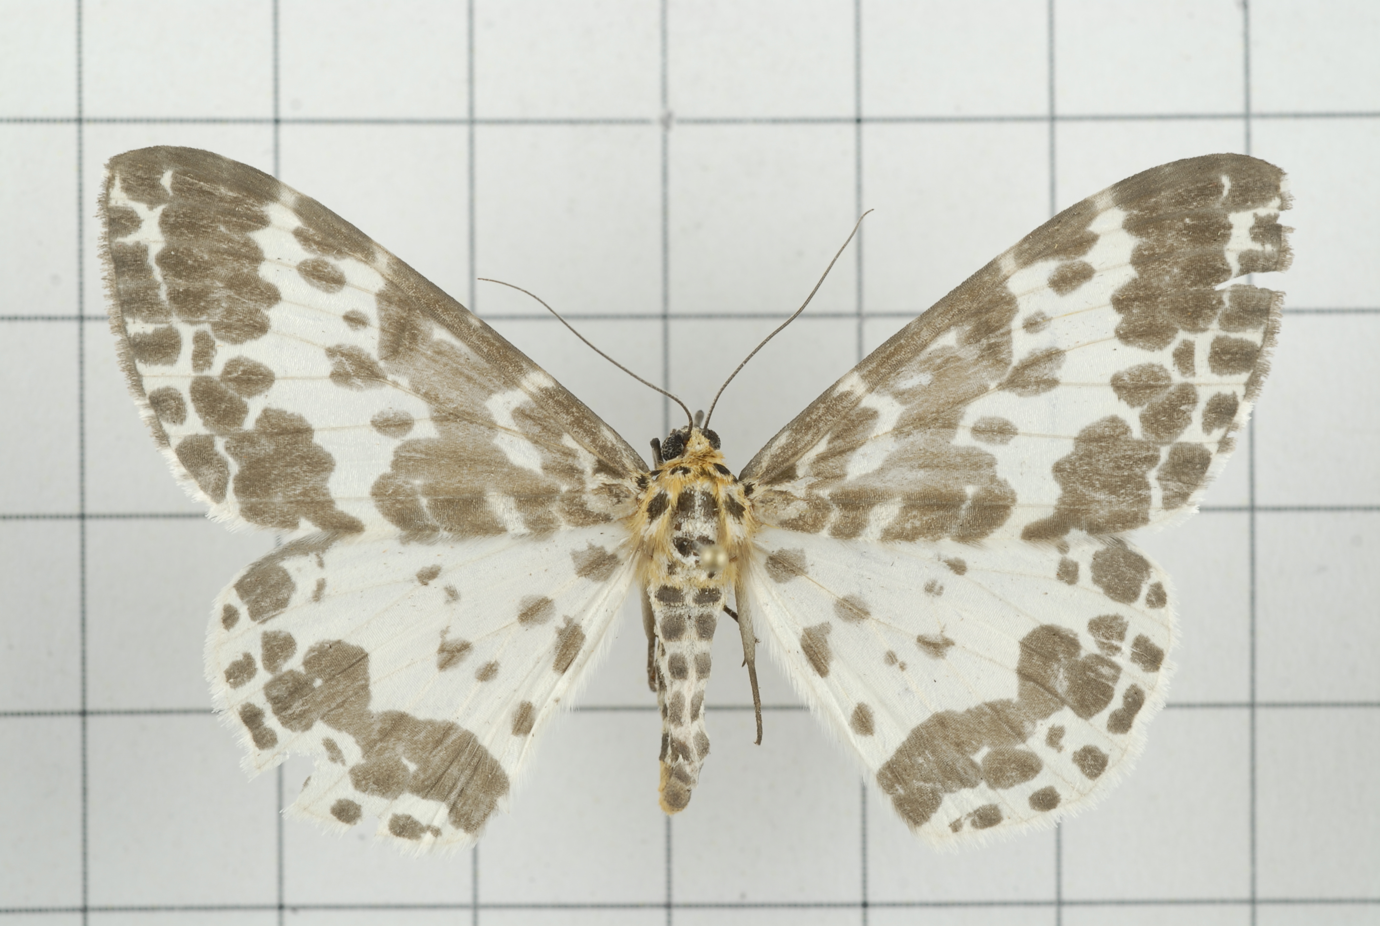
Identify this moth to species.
Pogonopygia pavida pavida
